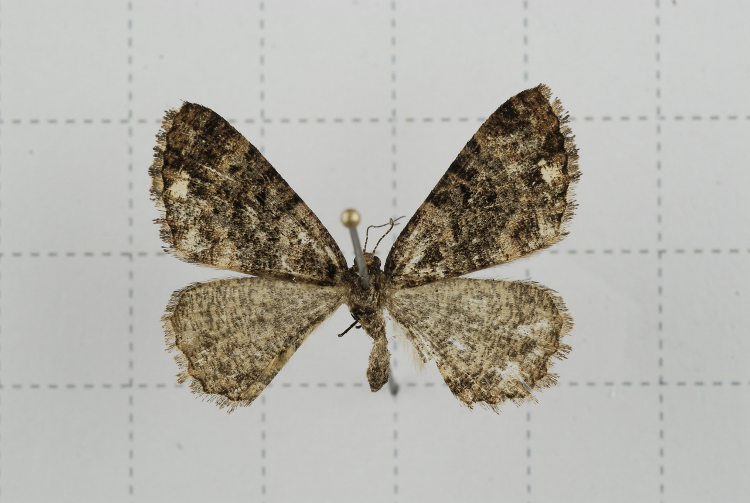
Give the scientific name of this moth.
Parectropis subflava
